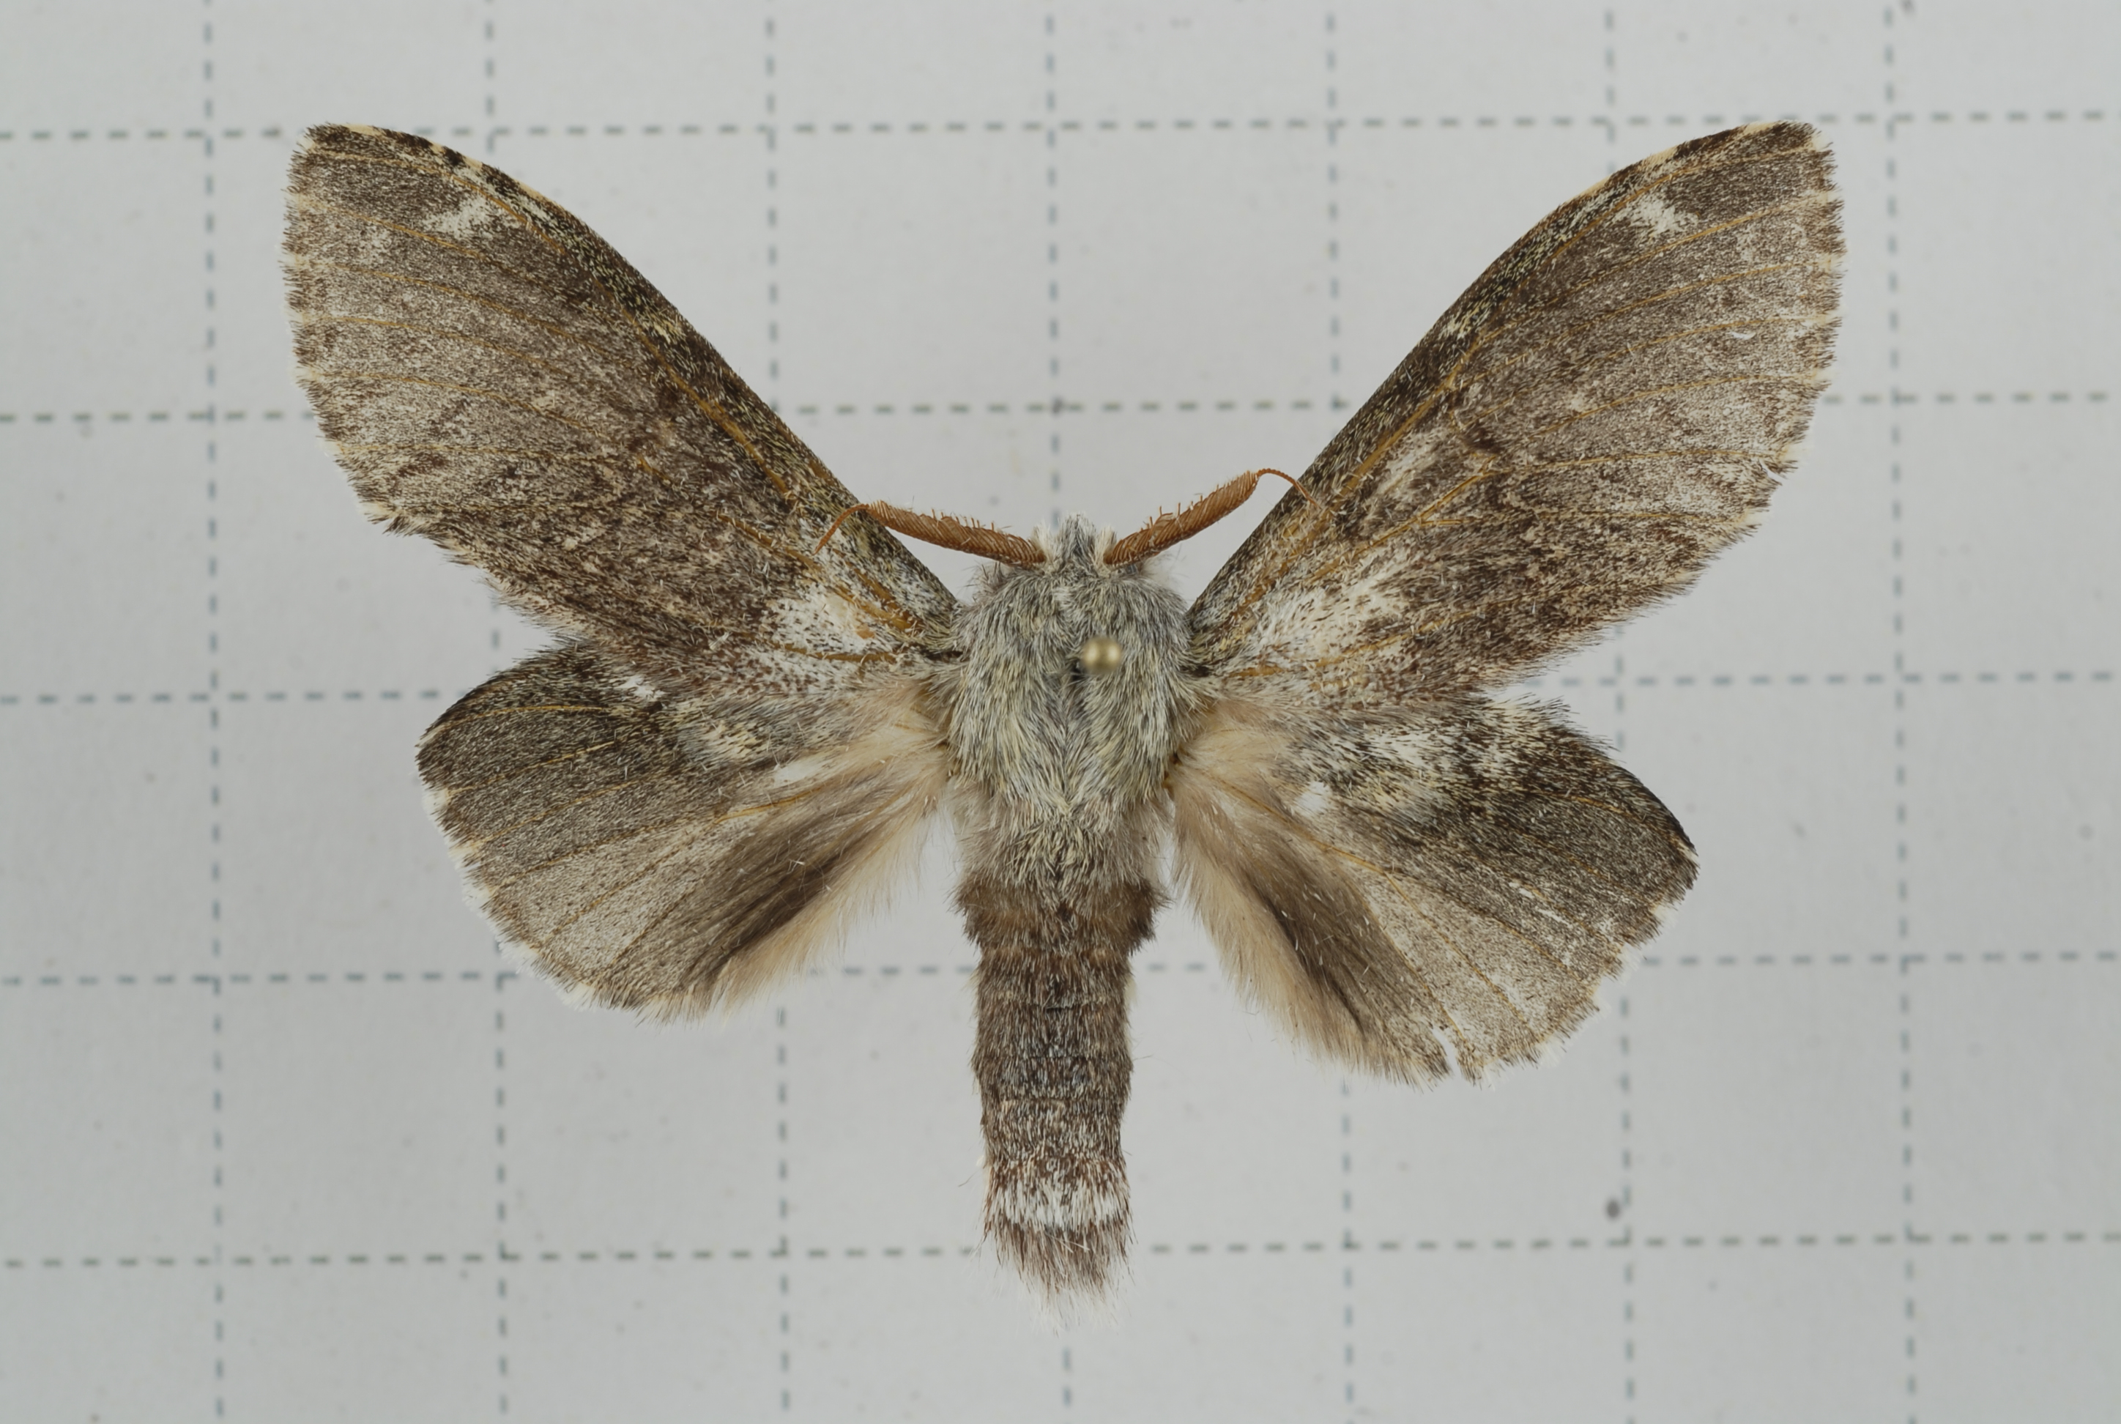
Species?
Stauropus teikichiana teikichiana
